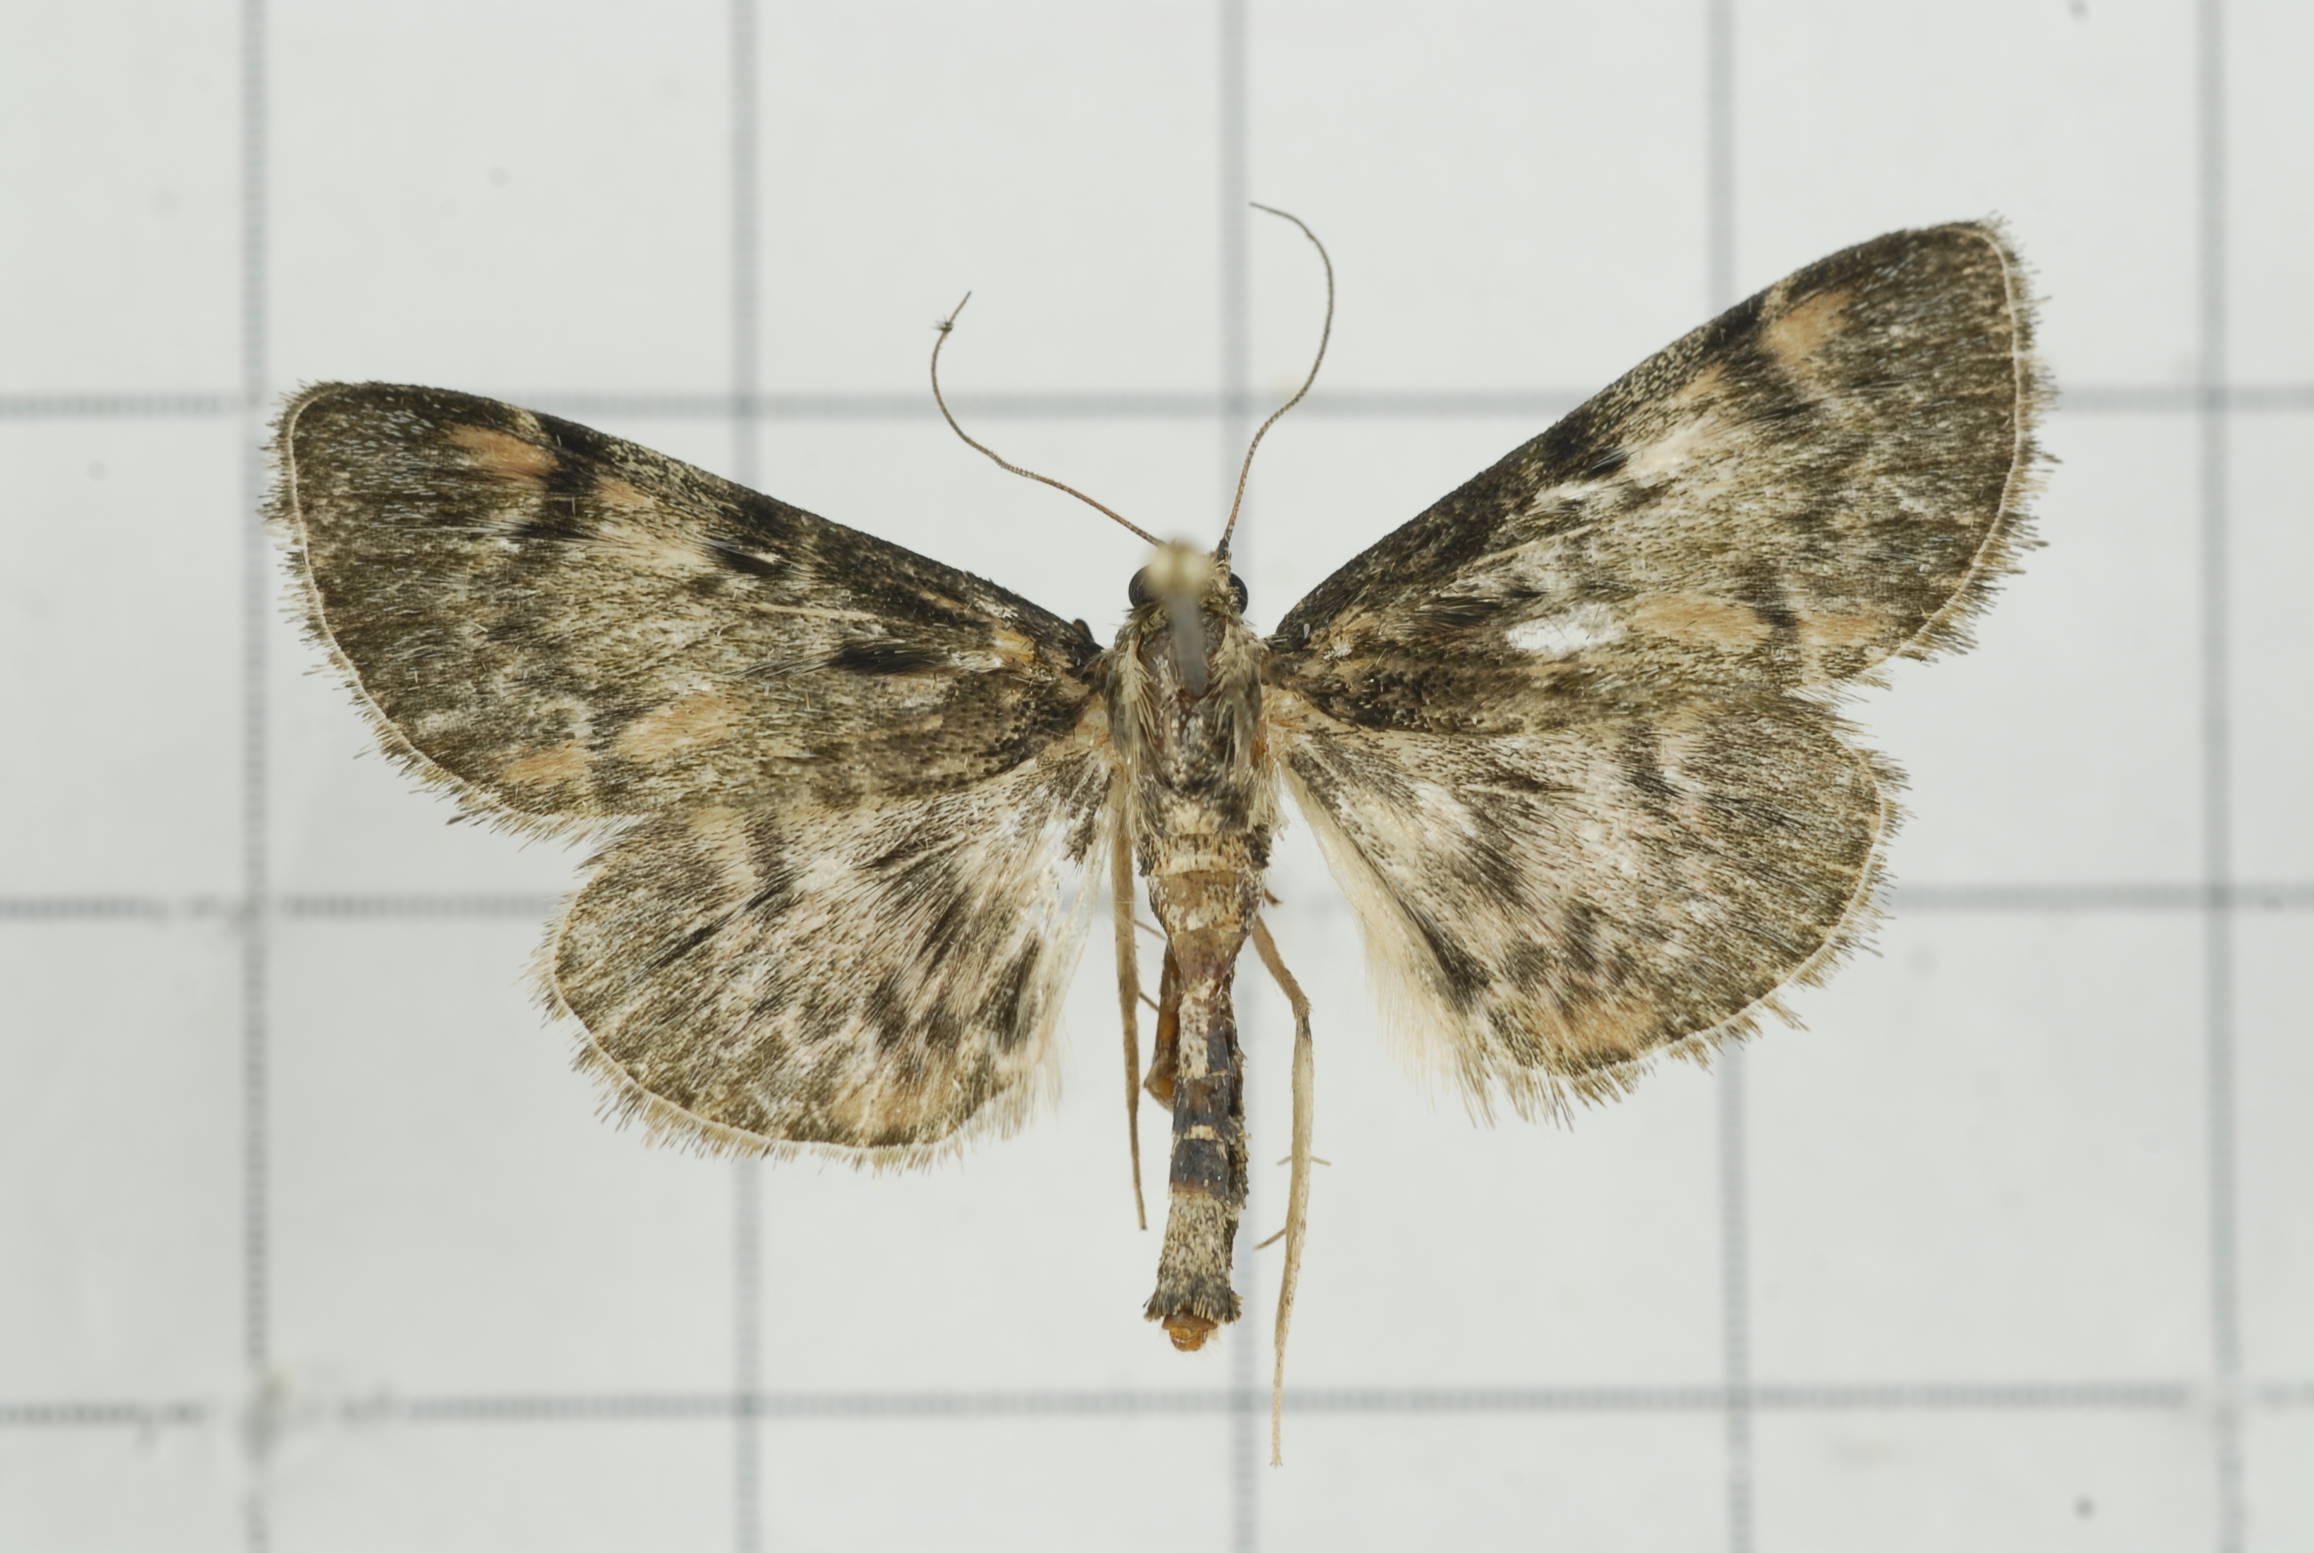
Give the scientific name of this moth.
Coenodomus dudgeoni
